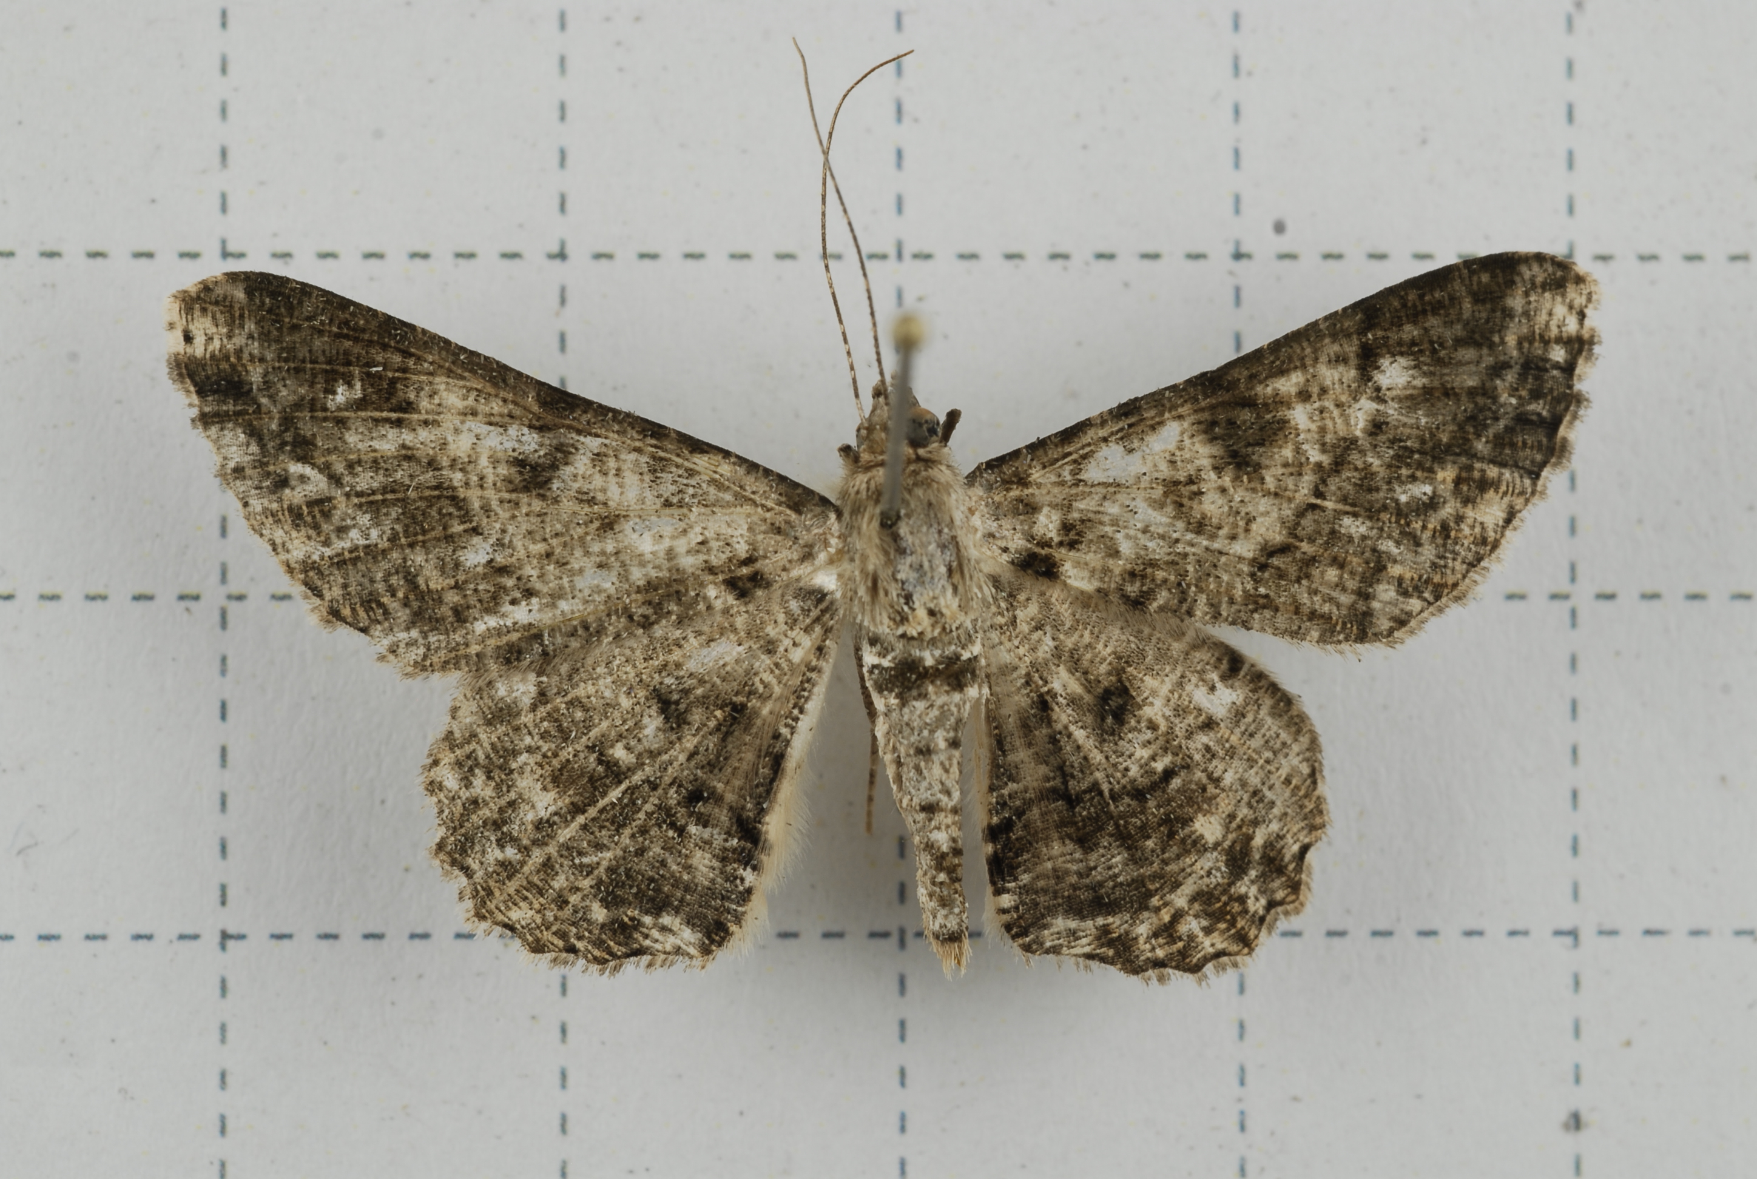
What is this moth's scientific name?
Cleora alienaria
